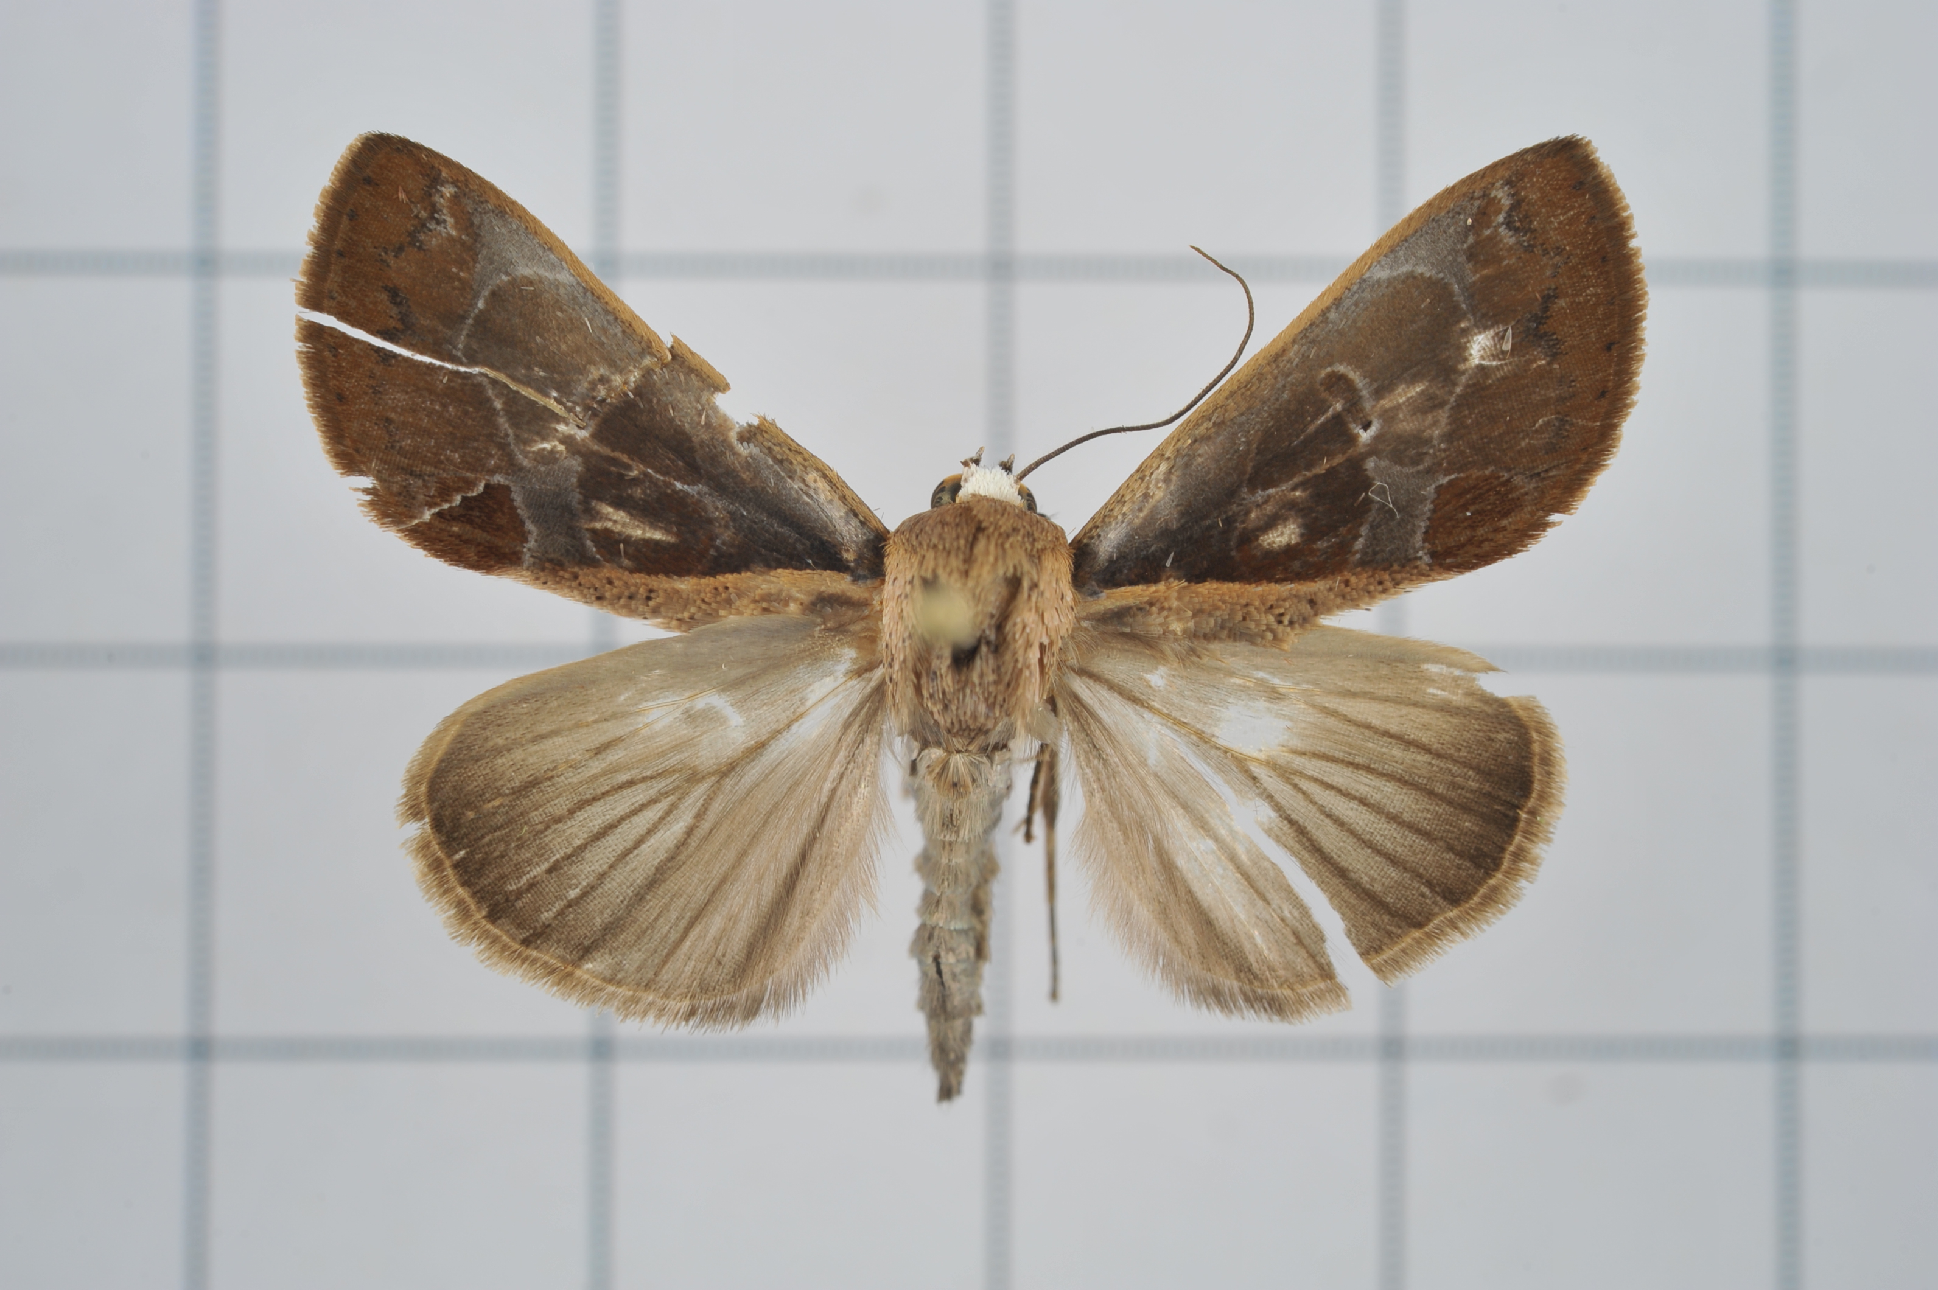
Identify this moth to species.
Westermannia elliptica elliptica
